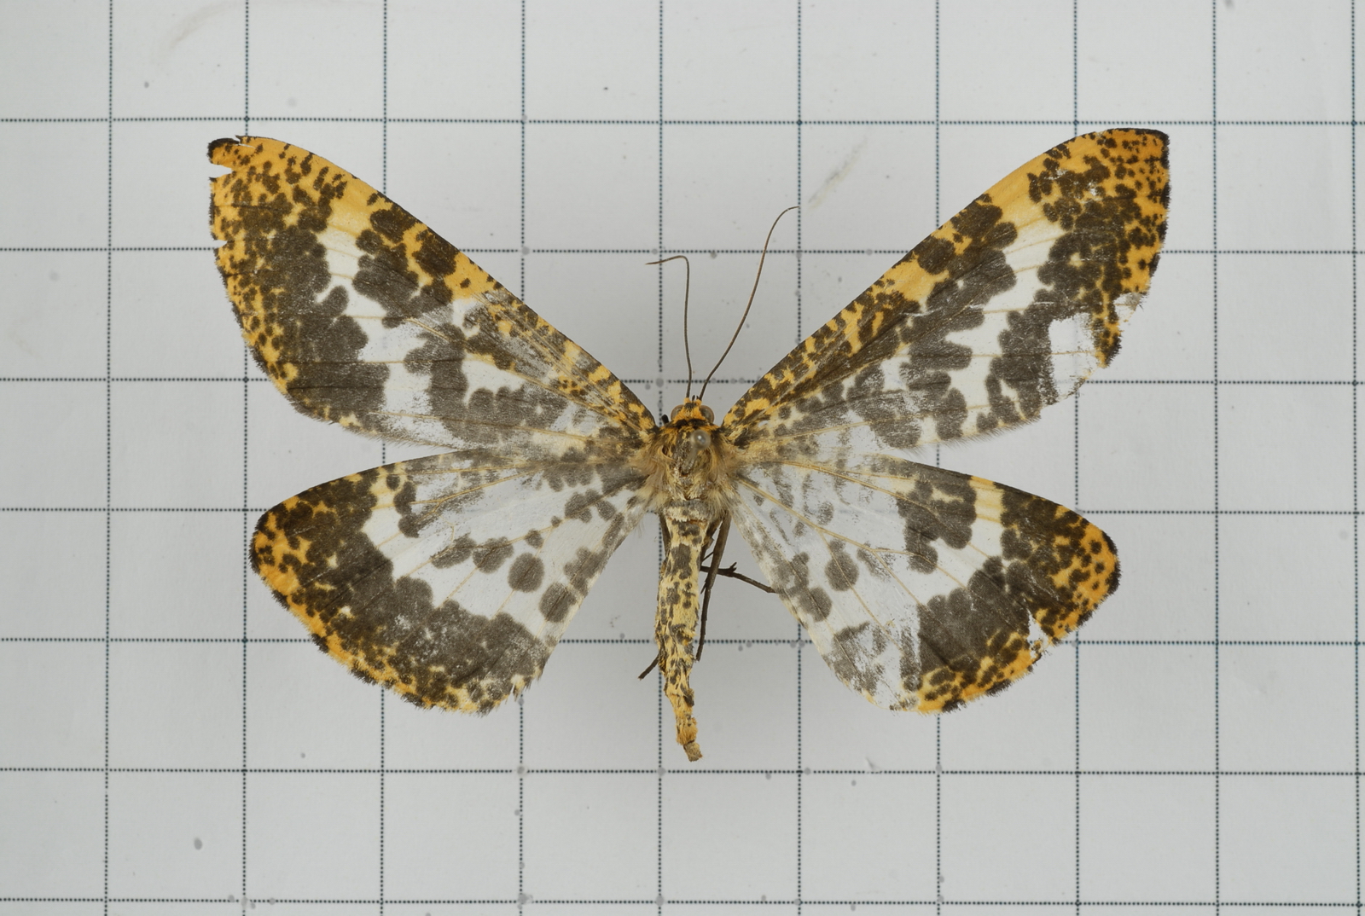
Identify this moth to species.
Epobeidia lucifera extranigricans
